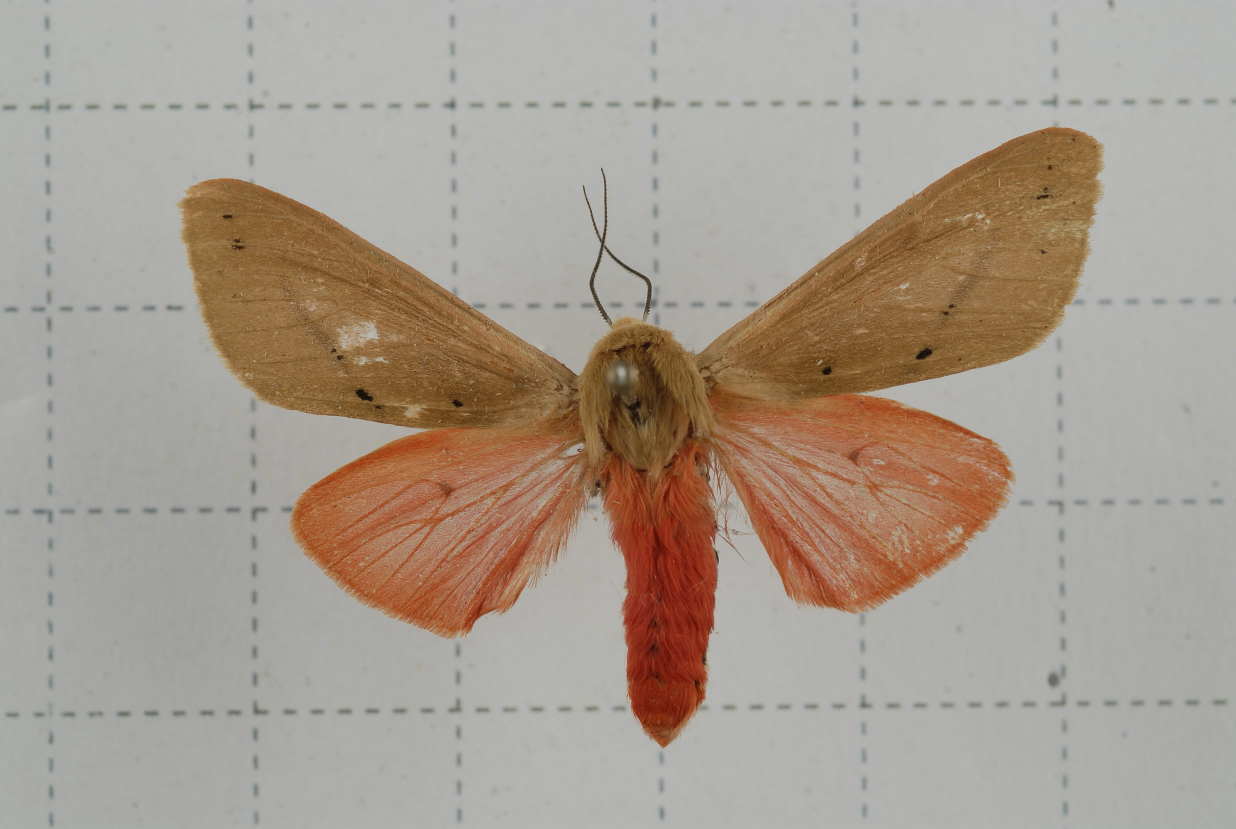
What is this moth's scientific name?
Spilarctia wilemani
